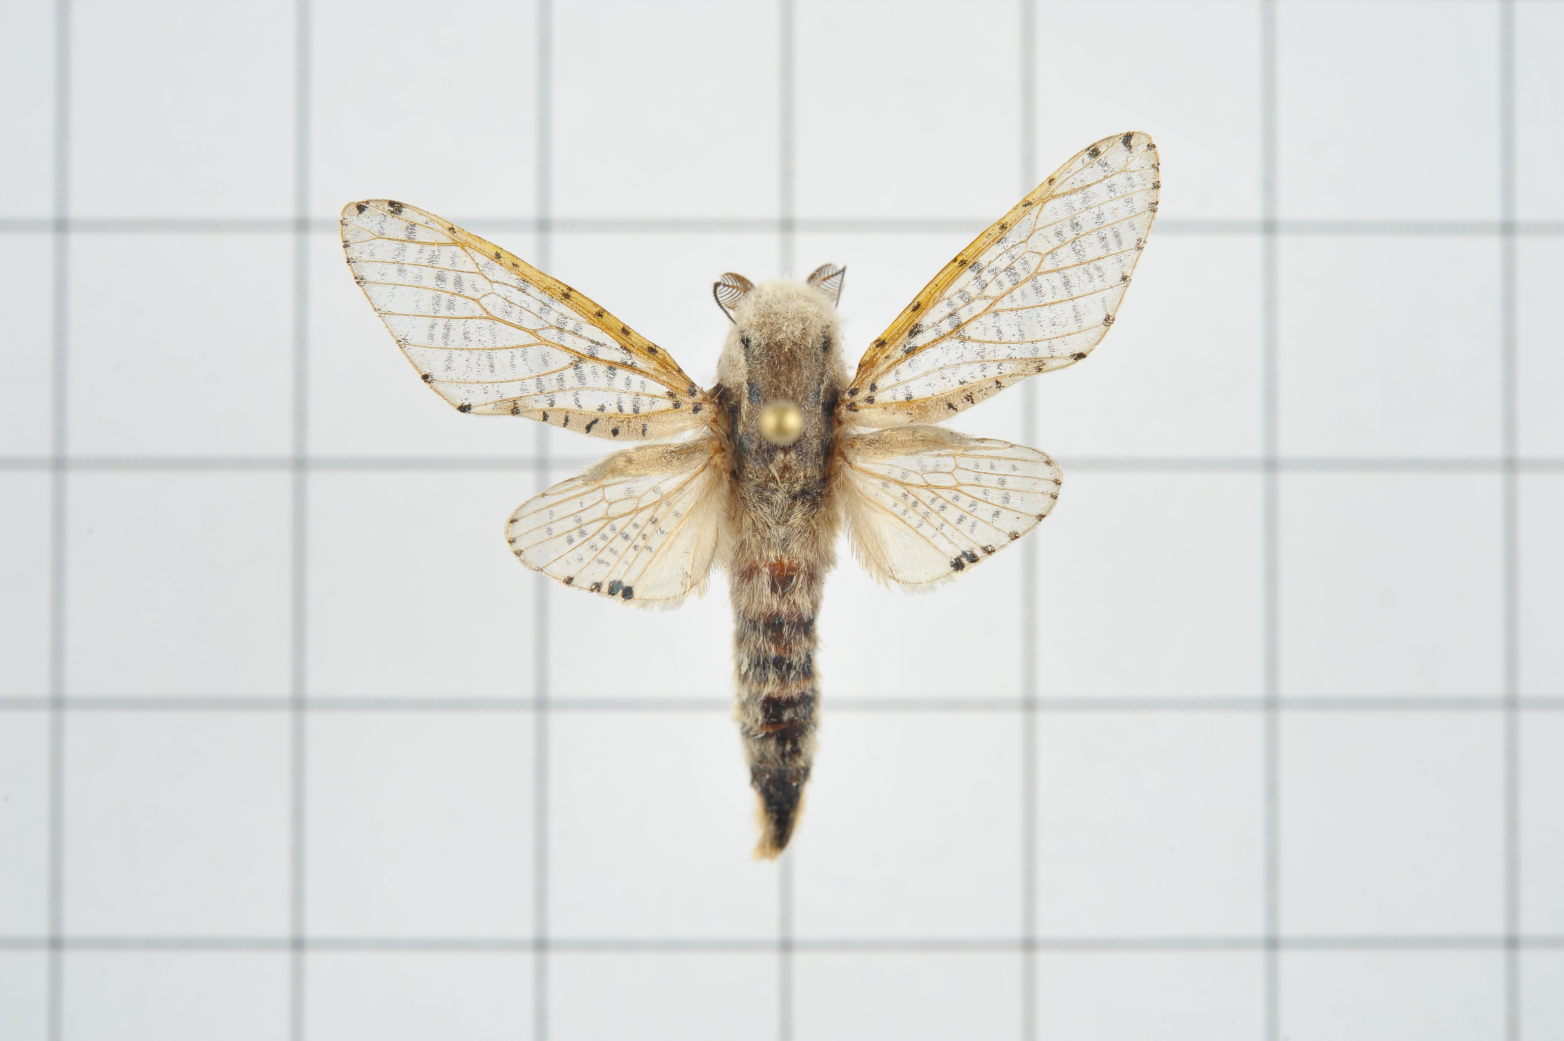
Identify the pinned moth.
Polyphagozerra coffeae
